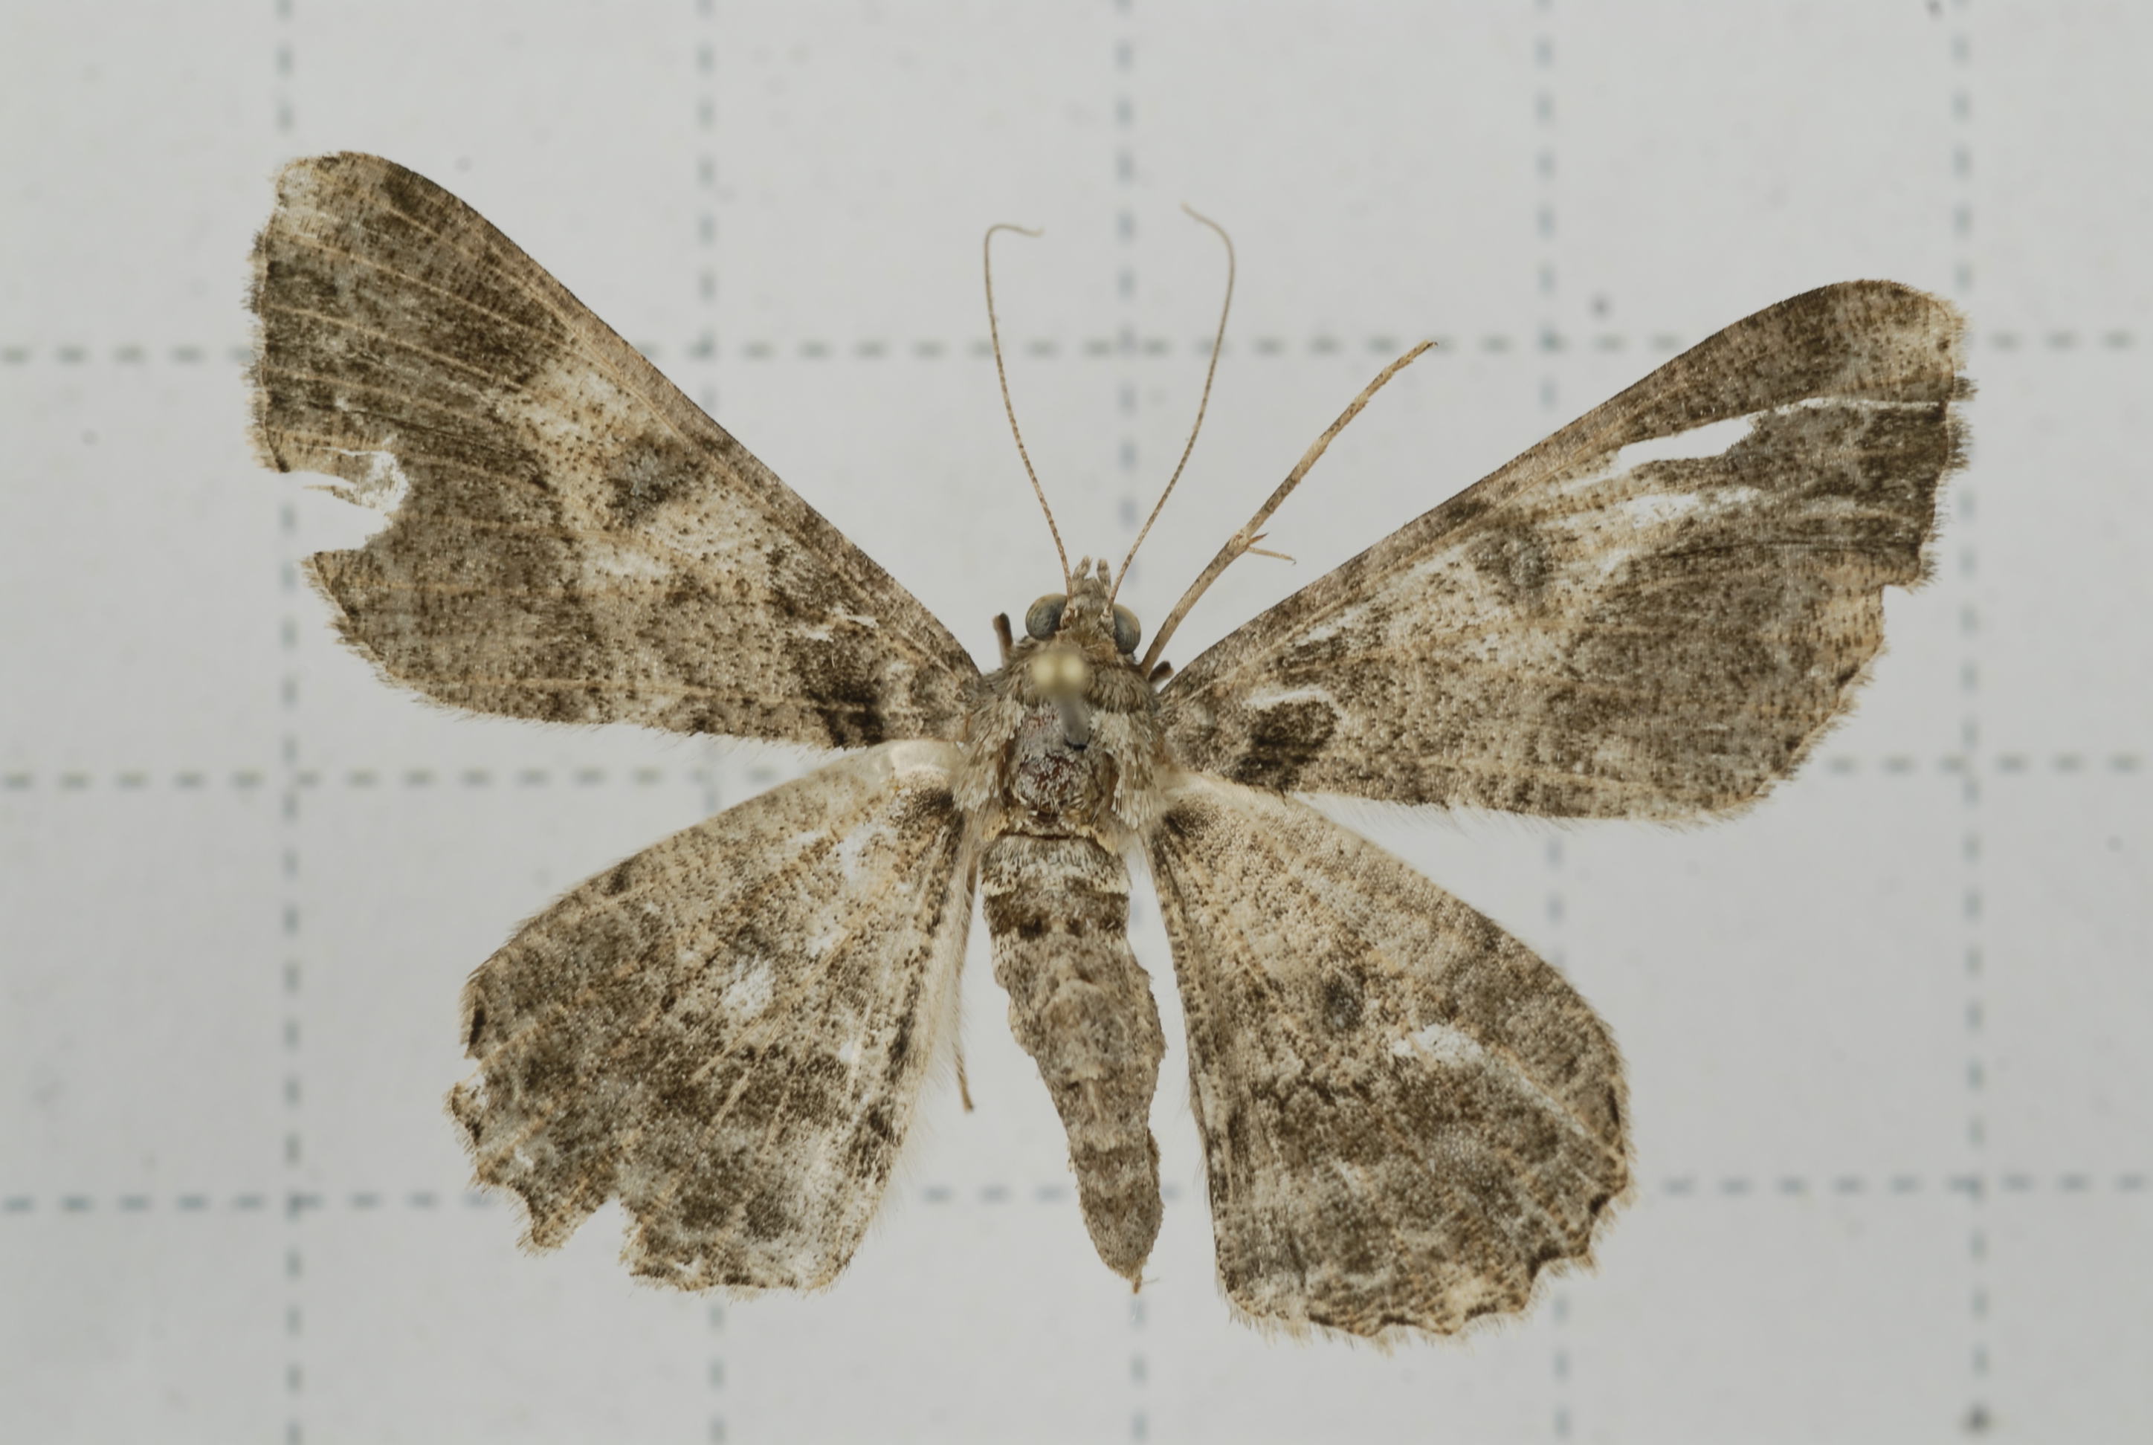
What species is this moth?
Cleora alienaria
